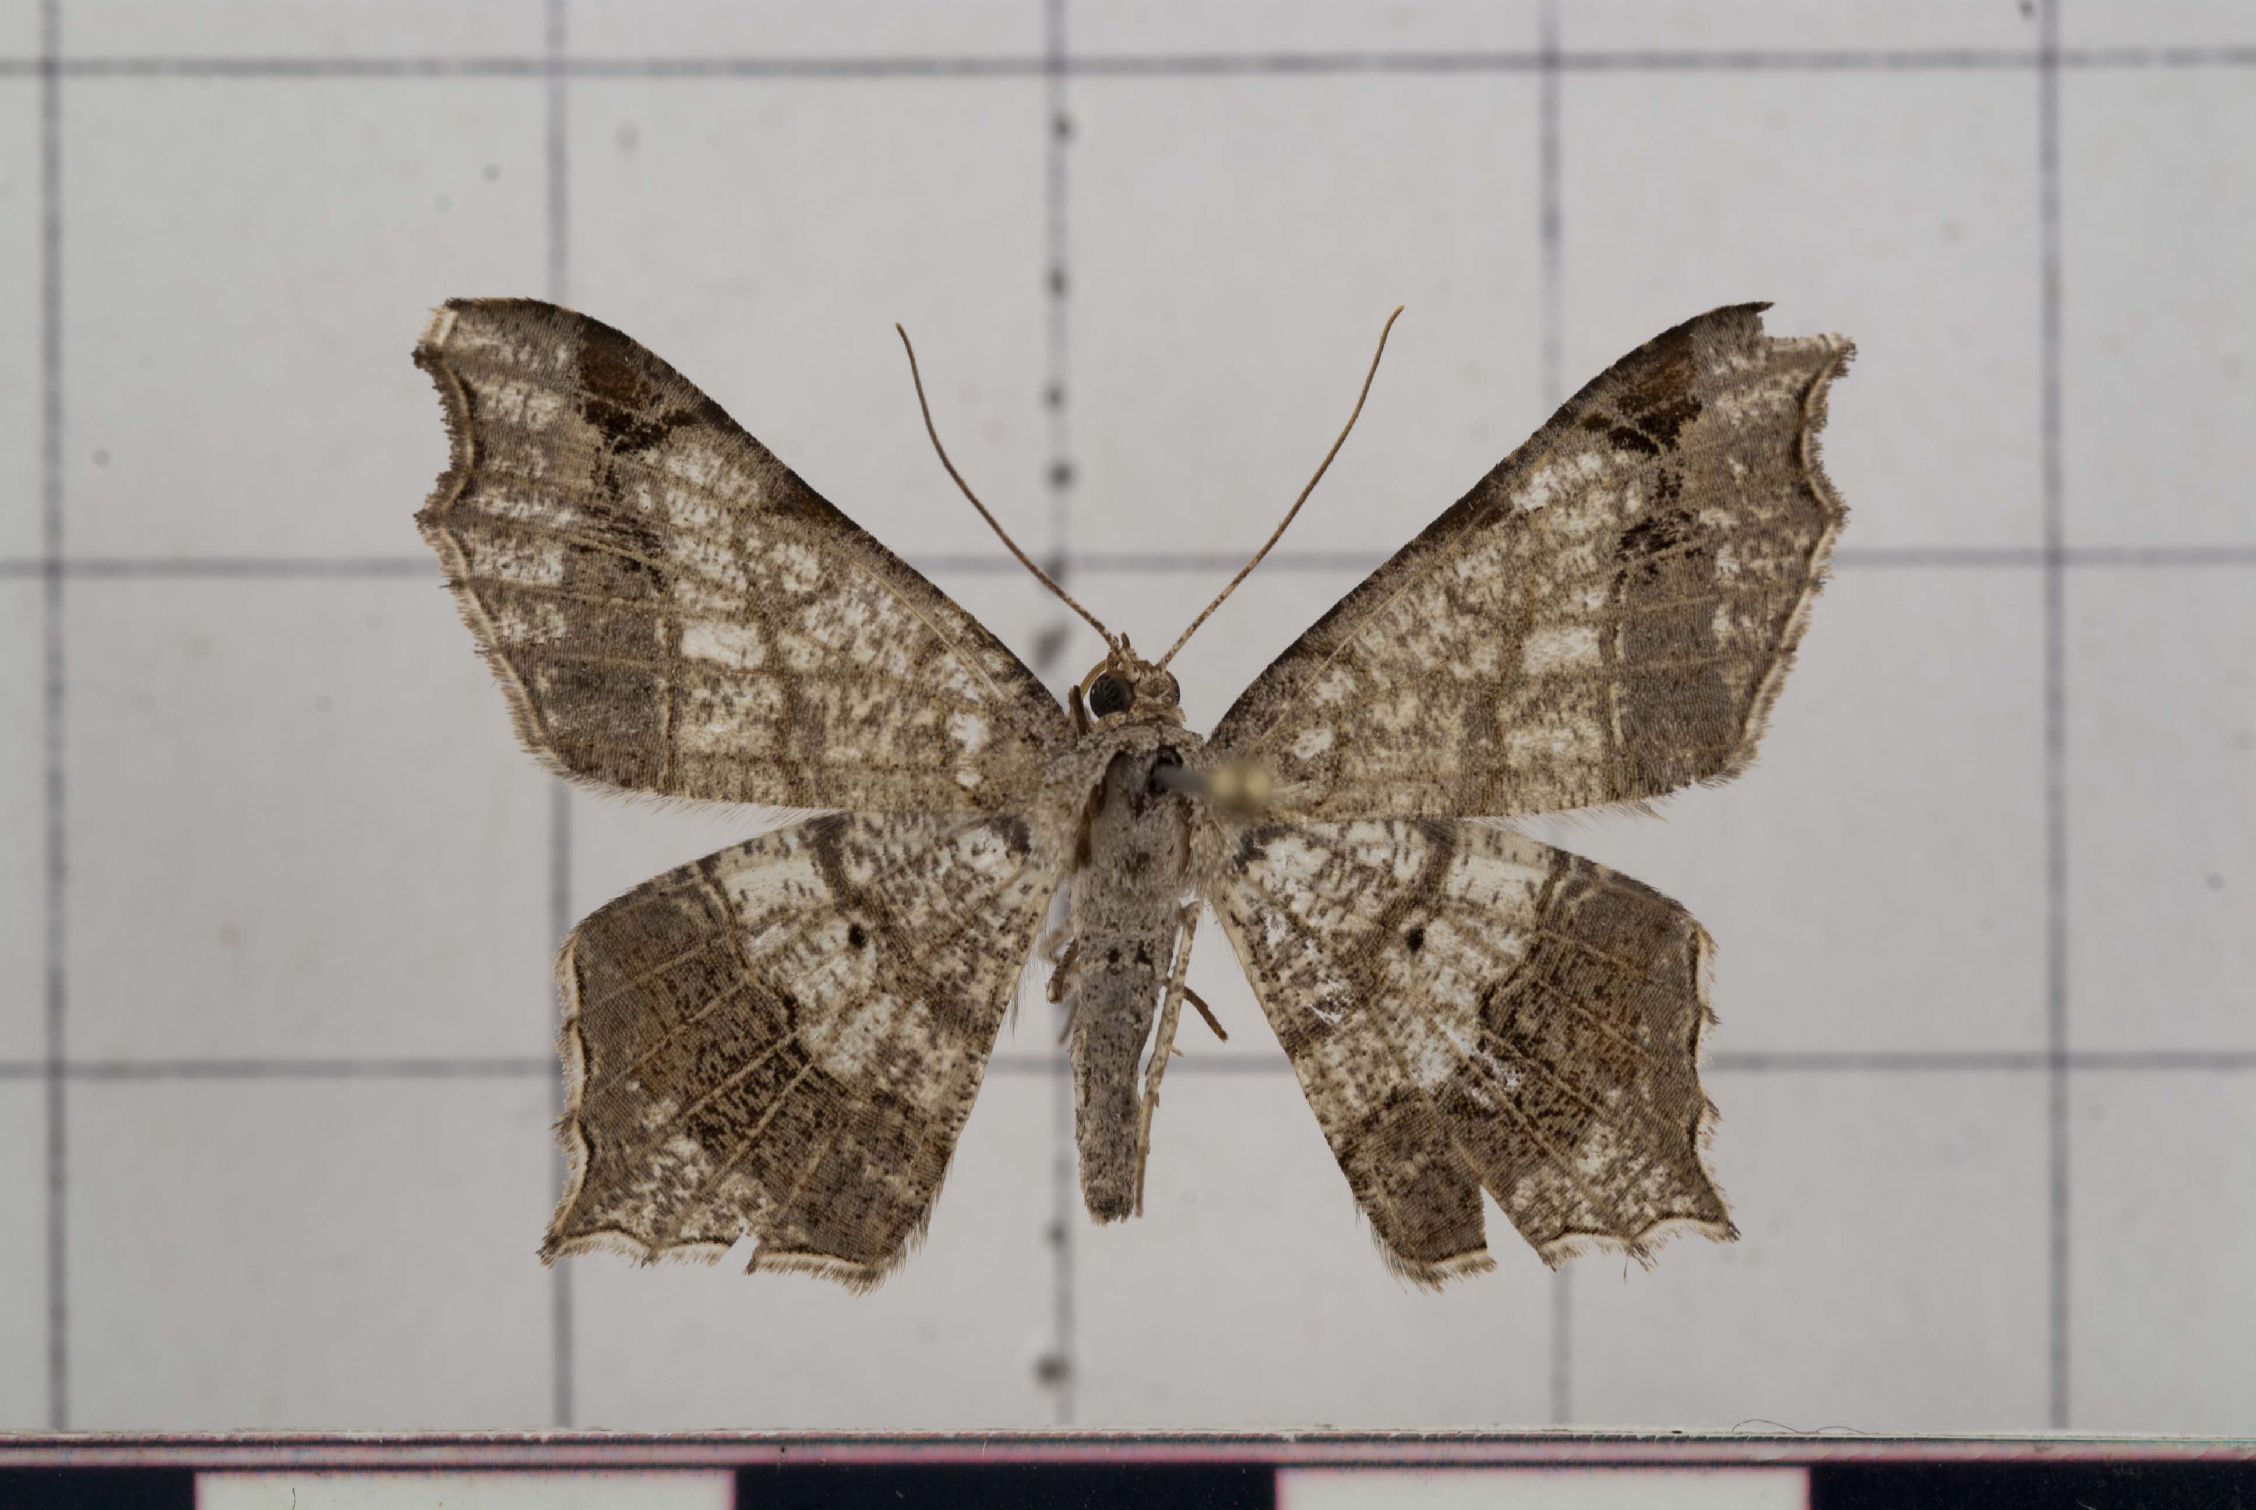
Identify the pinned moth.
Chiasmia emersaria
